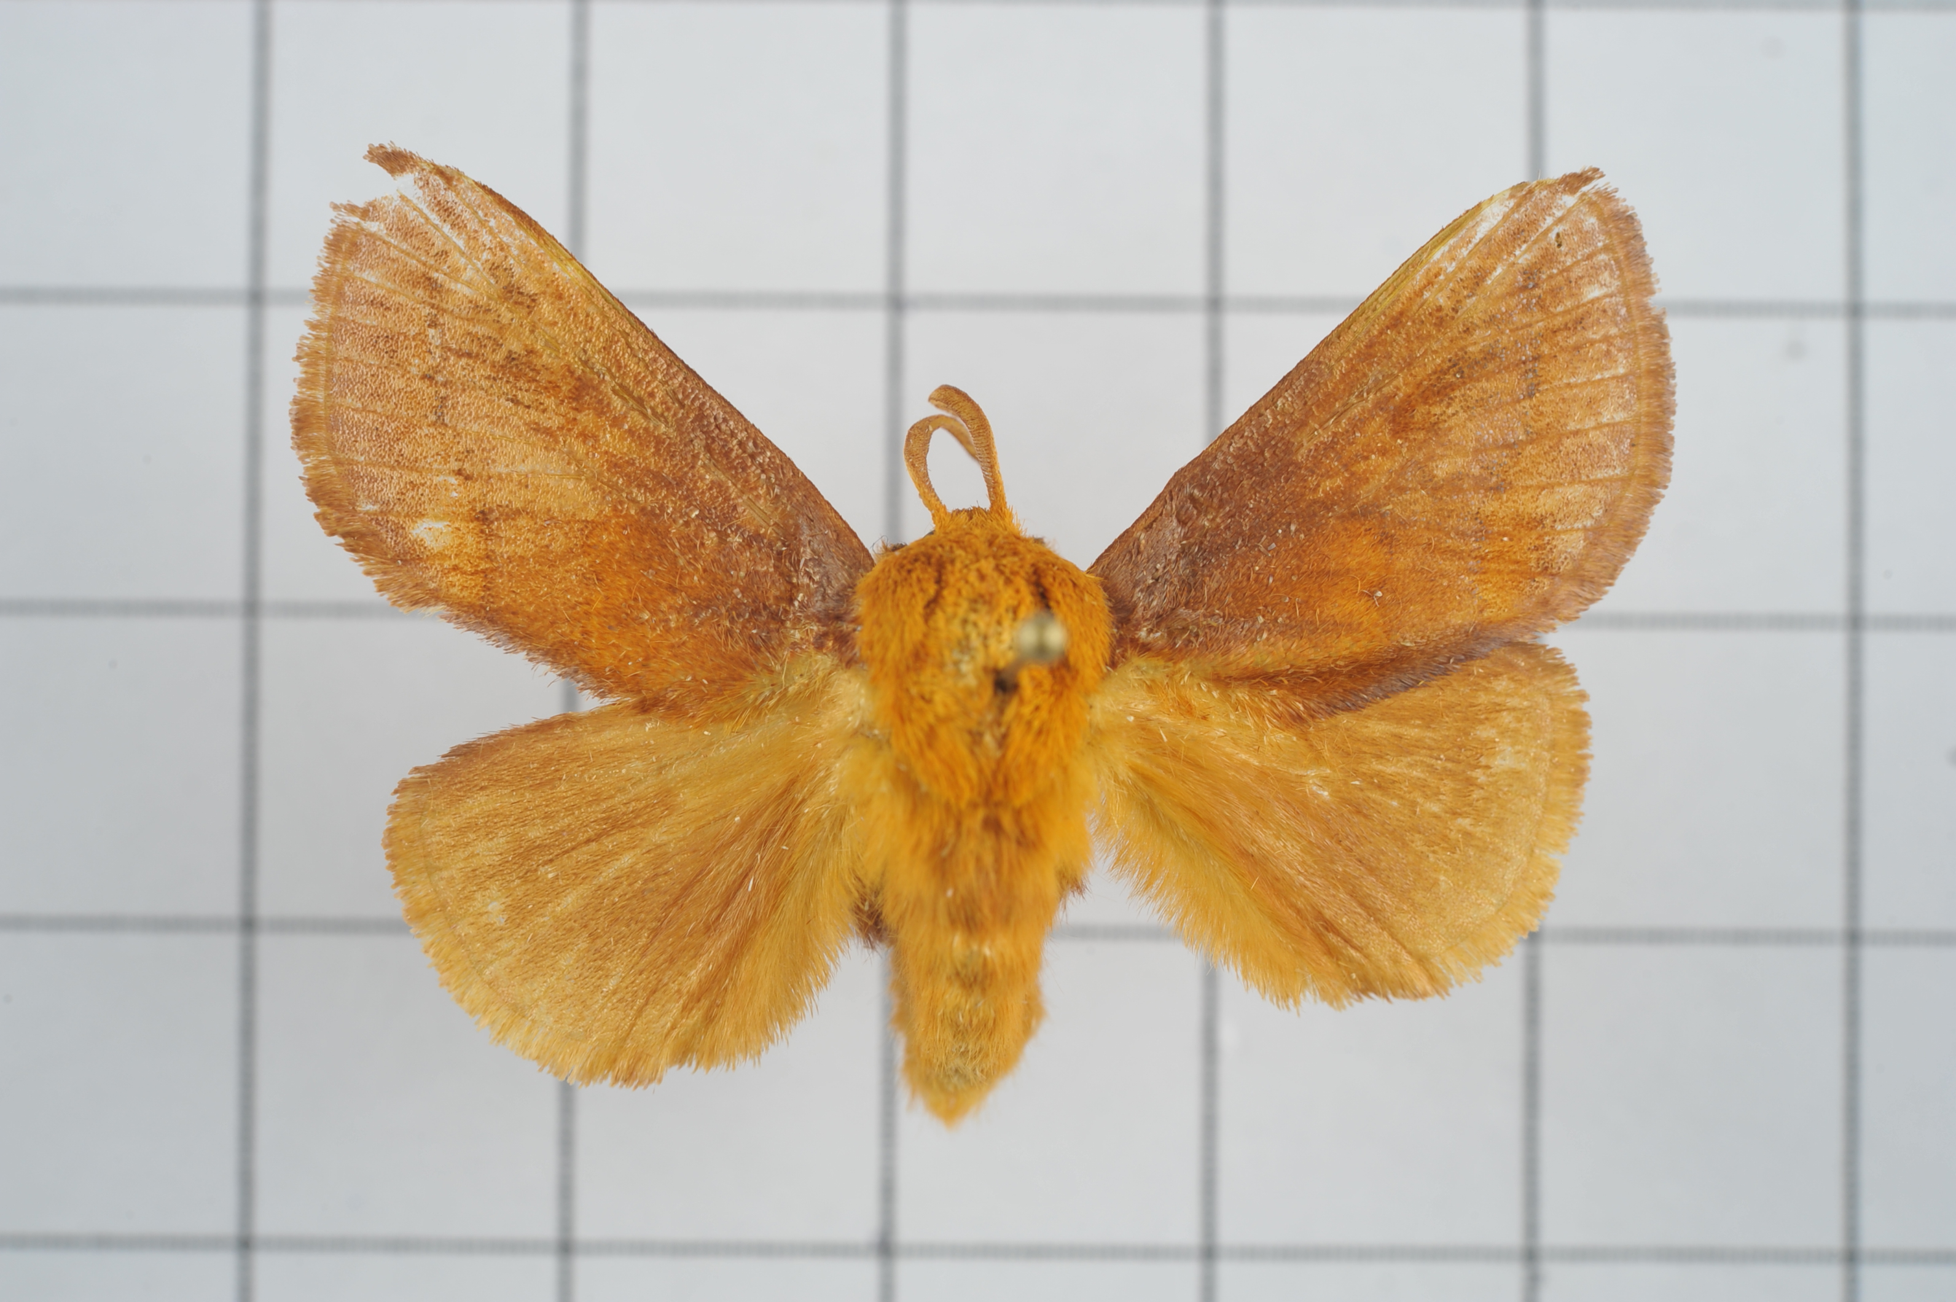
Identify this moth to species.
Narosoideus flavidorsalis
